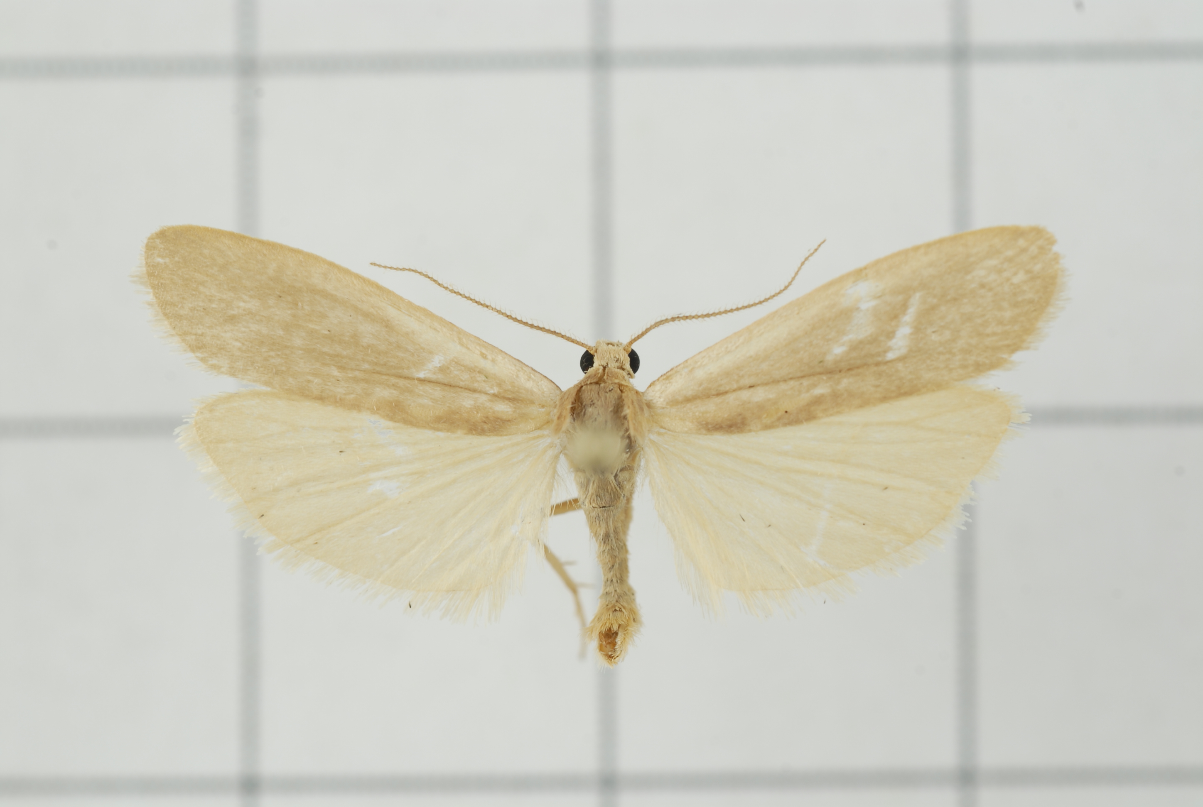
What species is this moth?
Danielithosia immaculata
